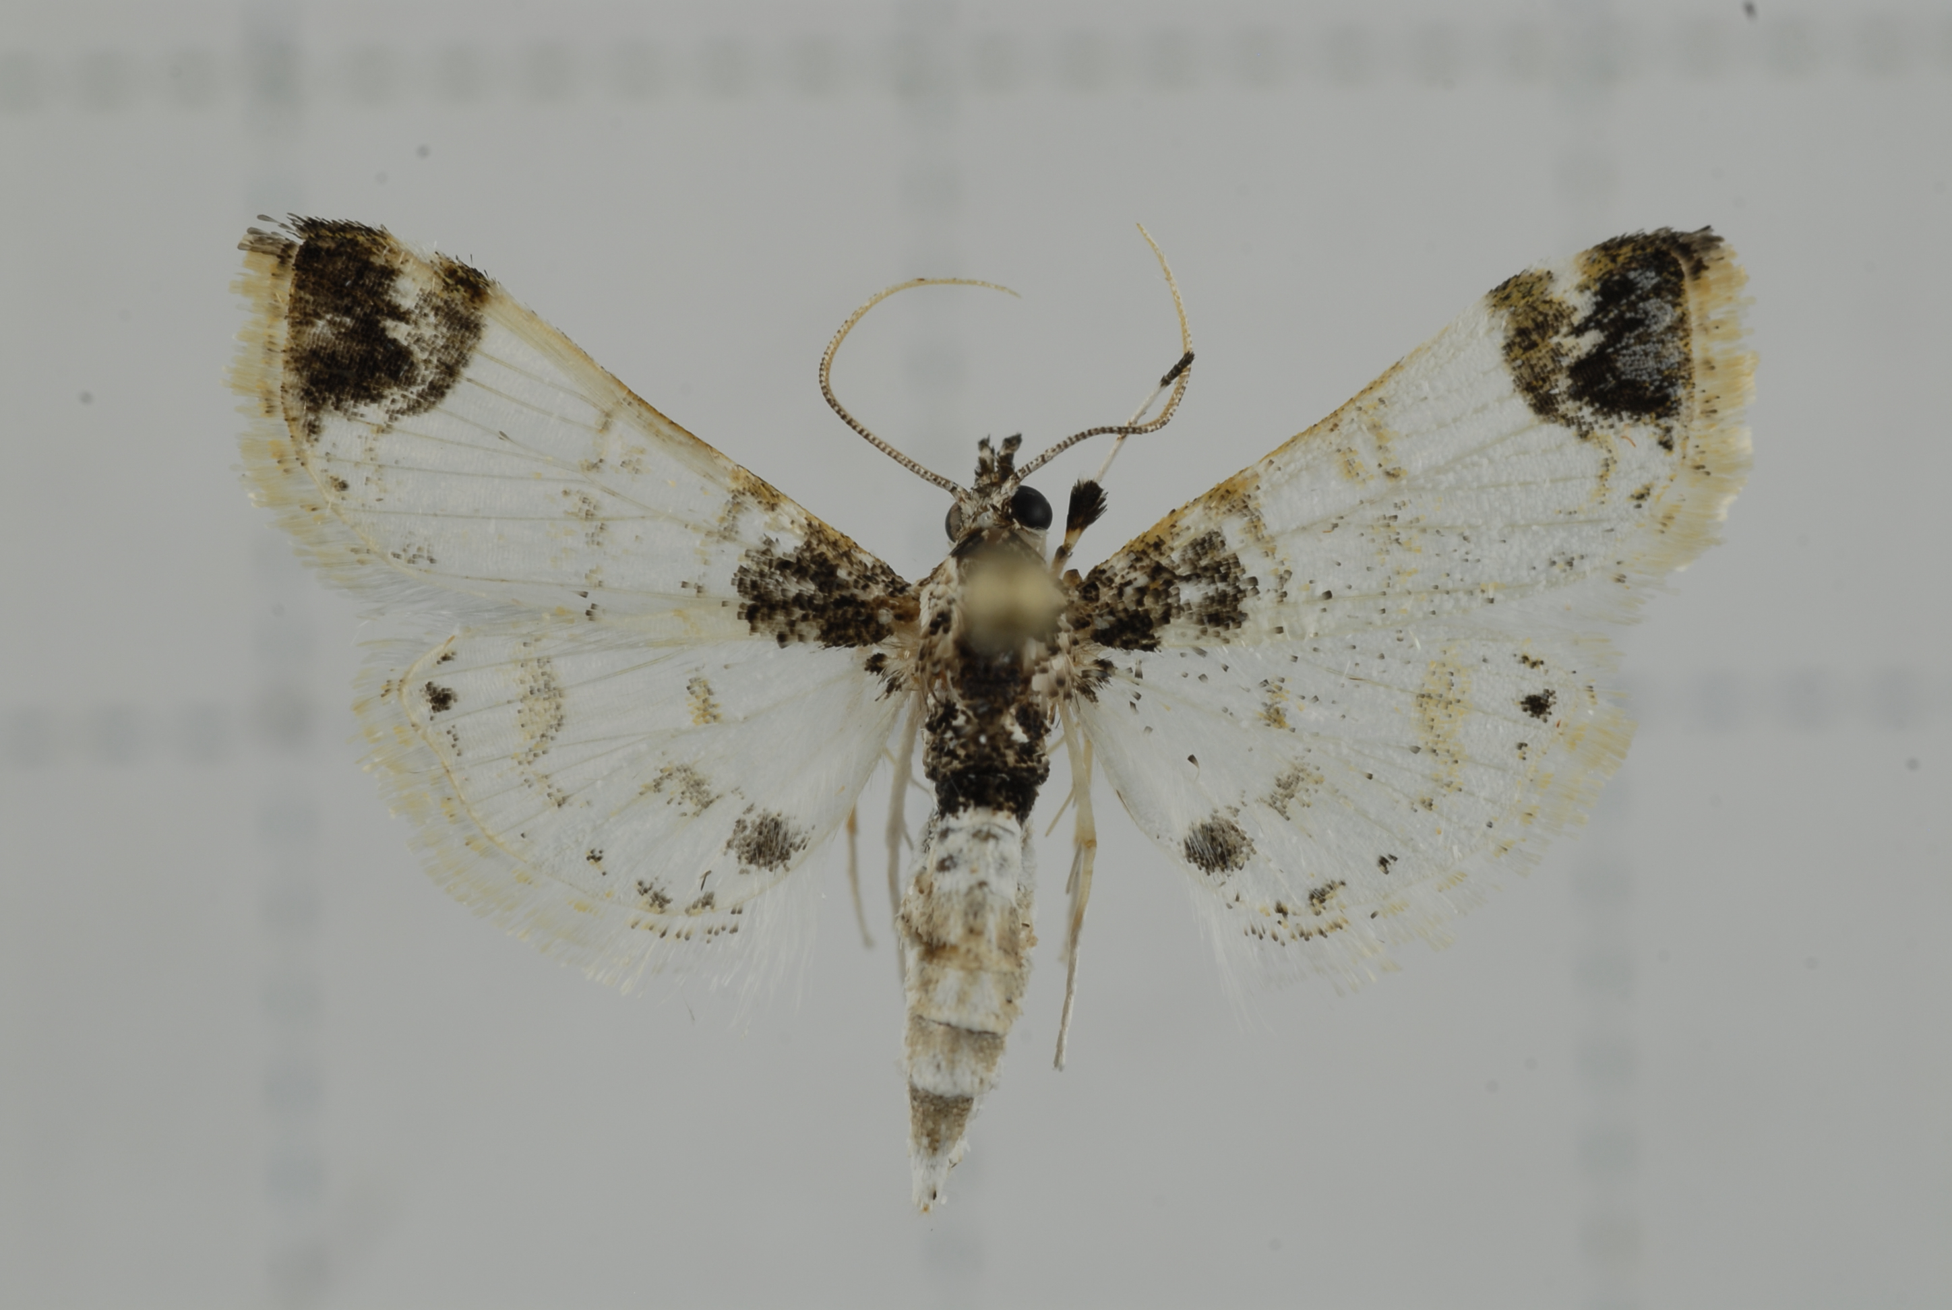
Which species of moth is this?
Analyta apicalis
